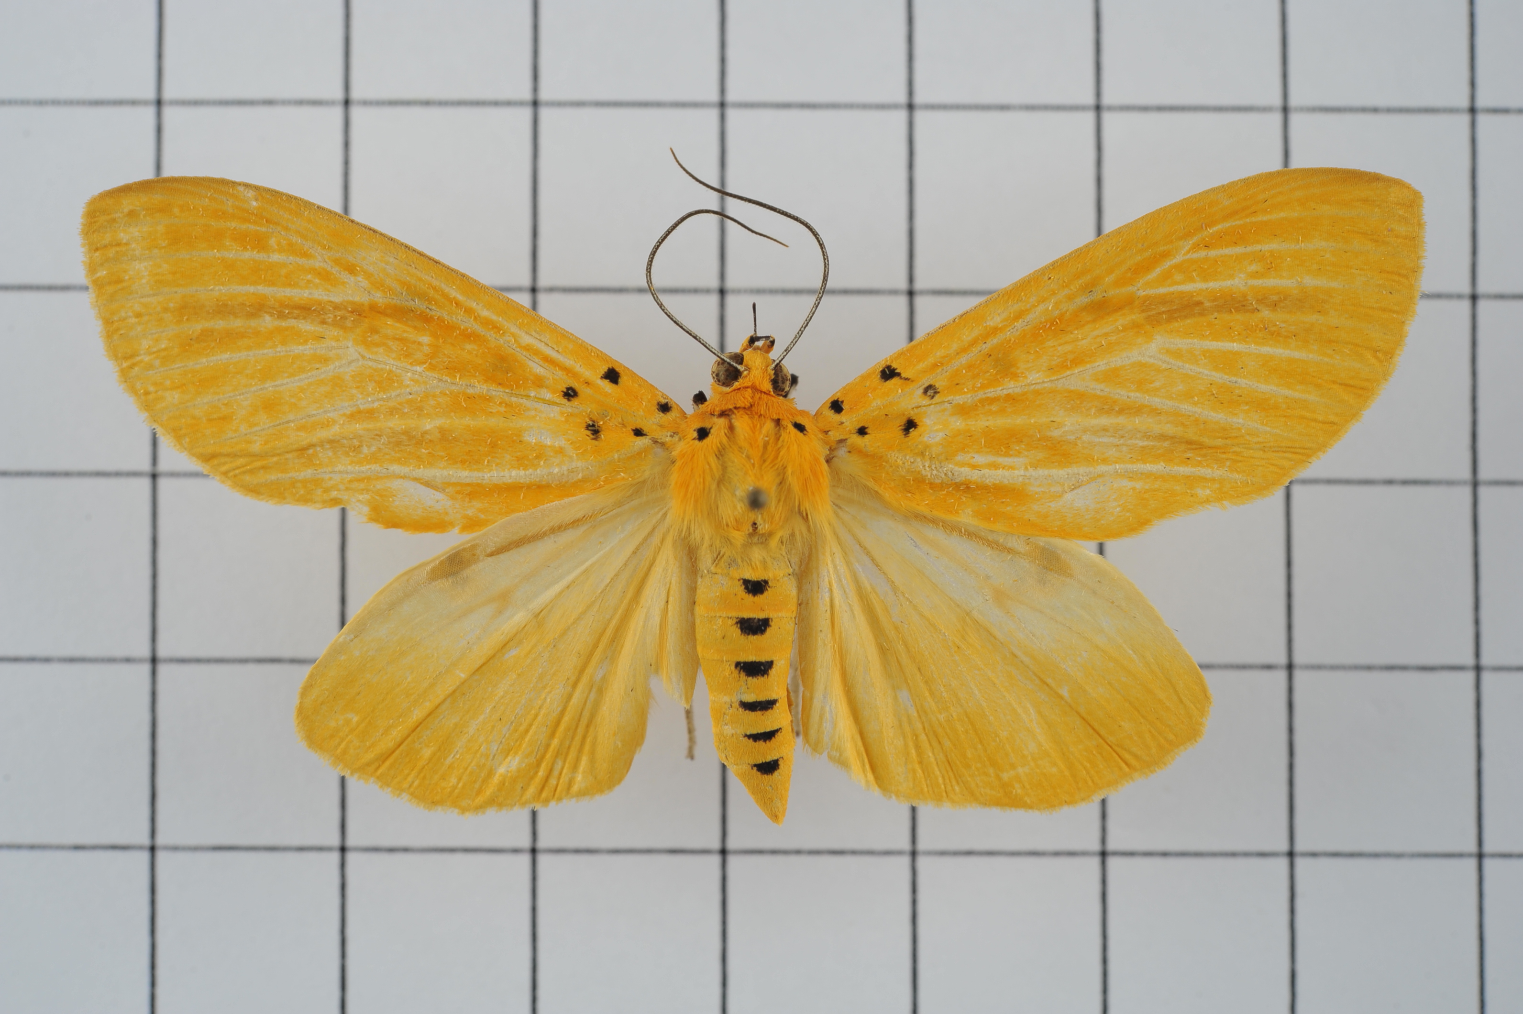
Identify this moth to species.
Asota egens confinis
